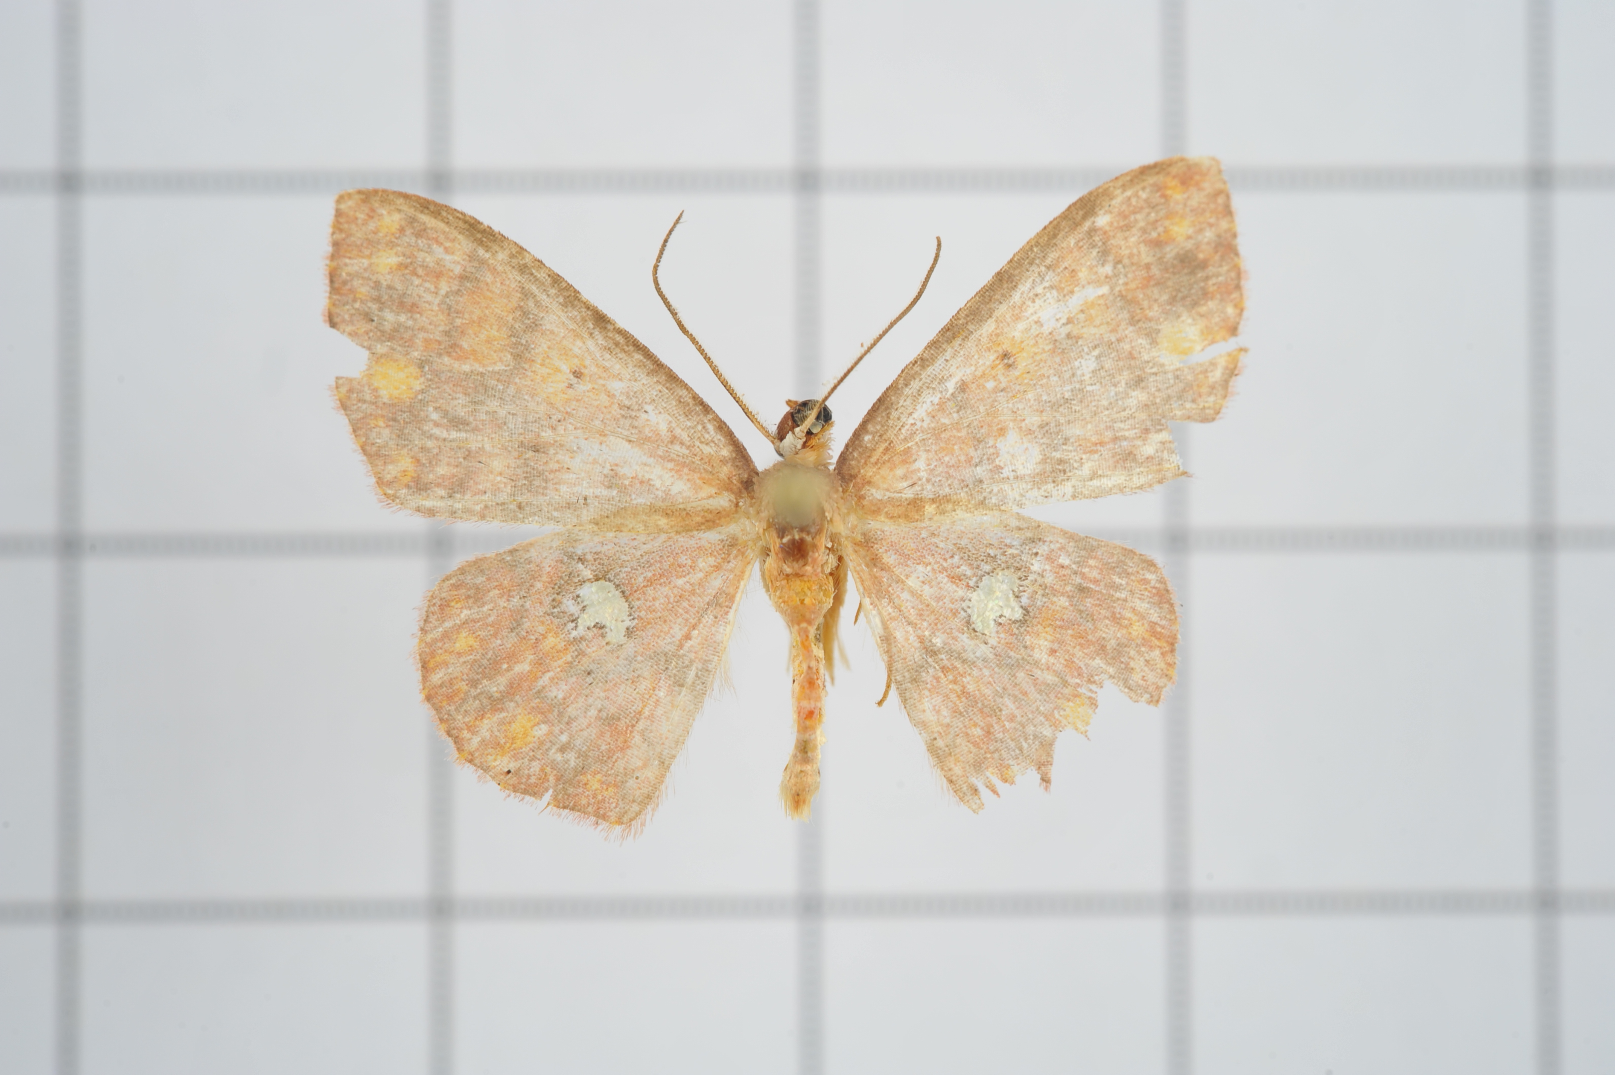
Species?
Discoglypha locupletata
